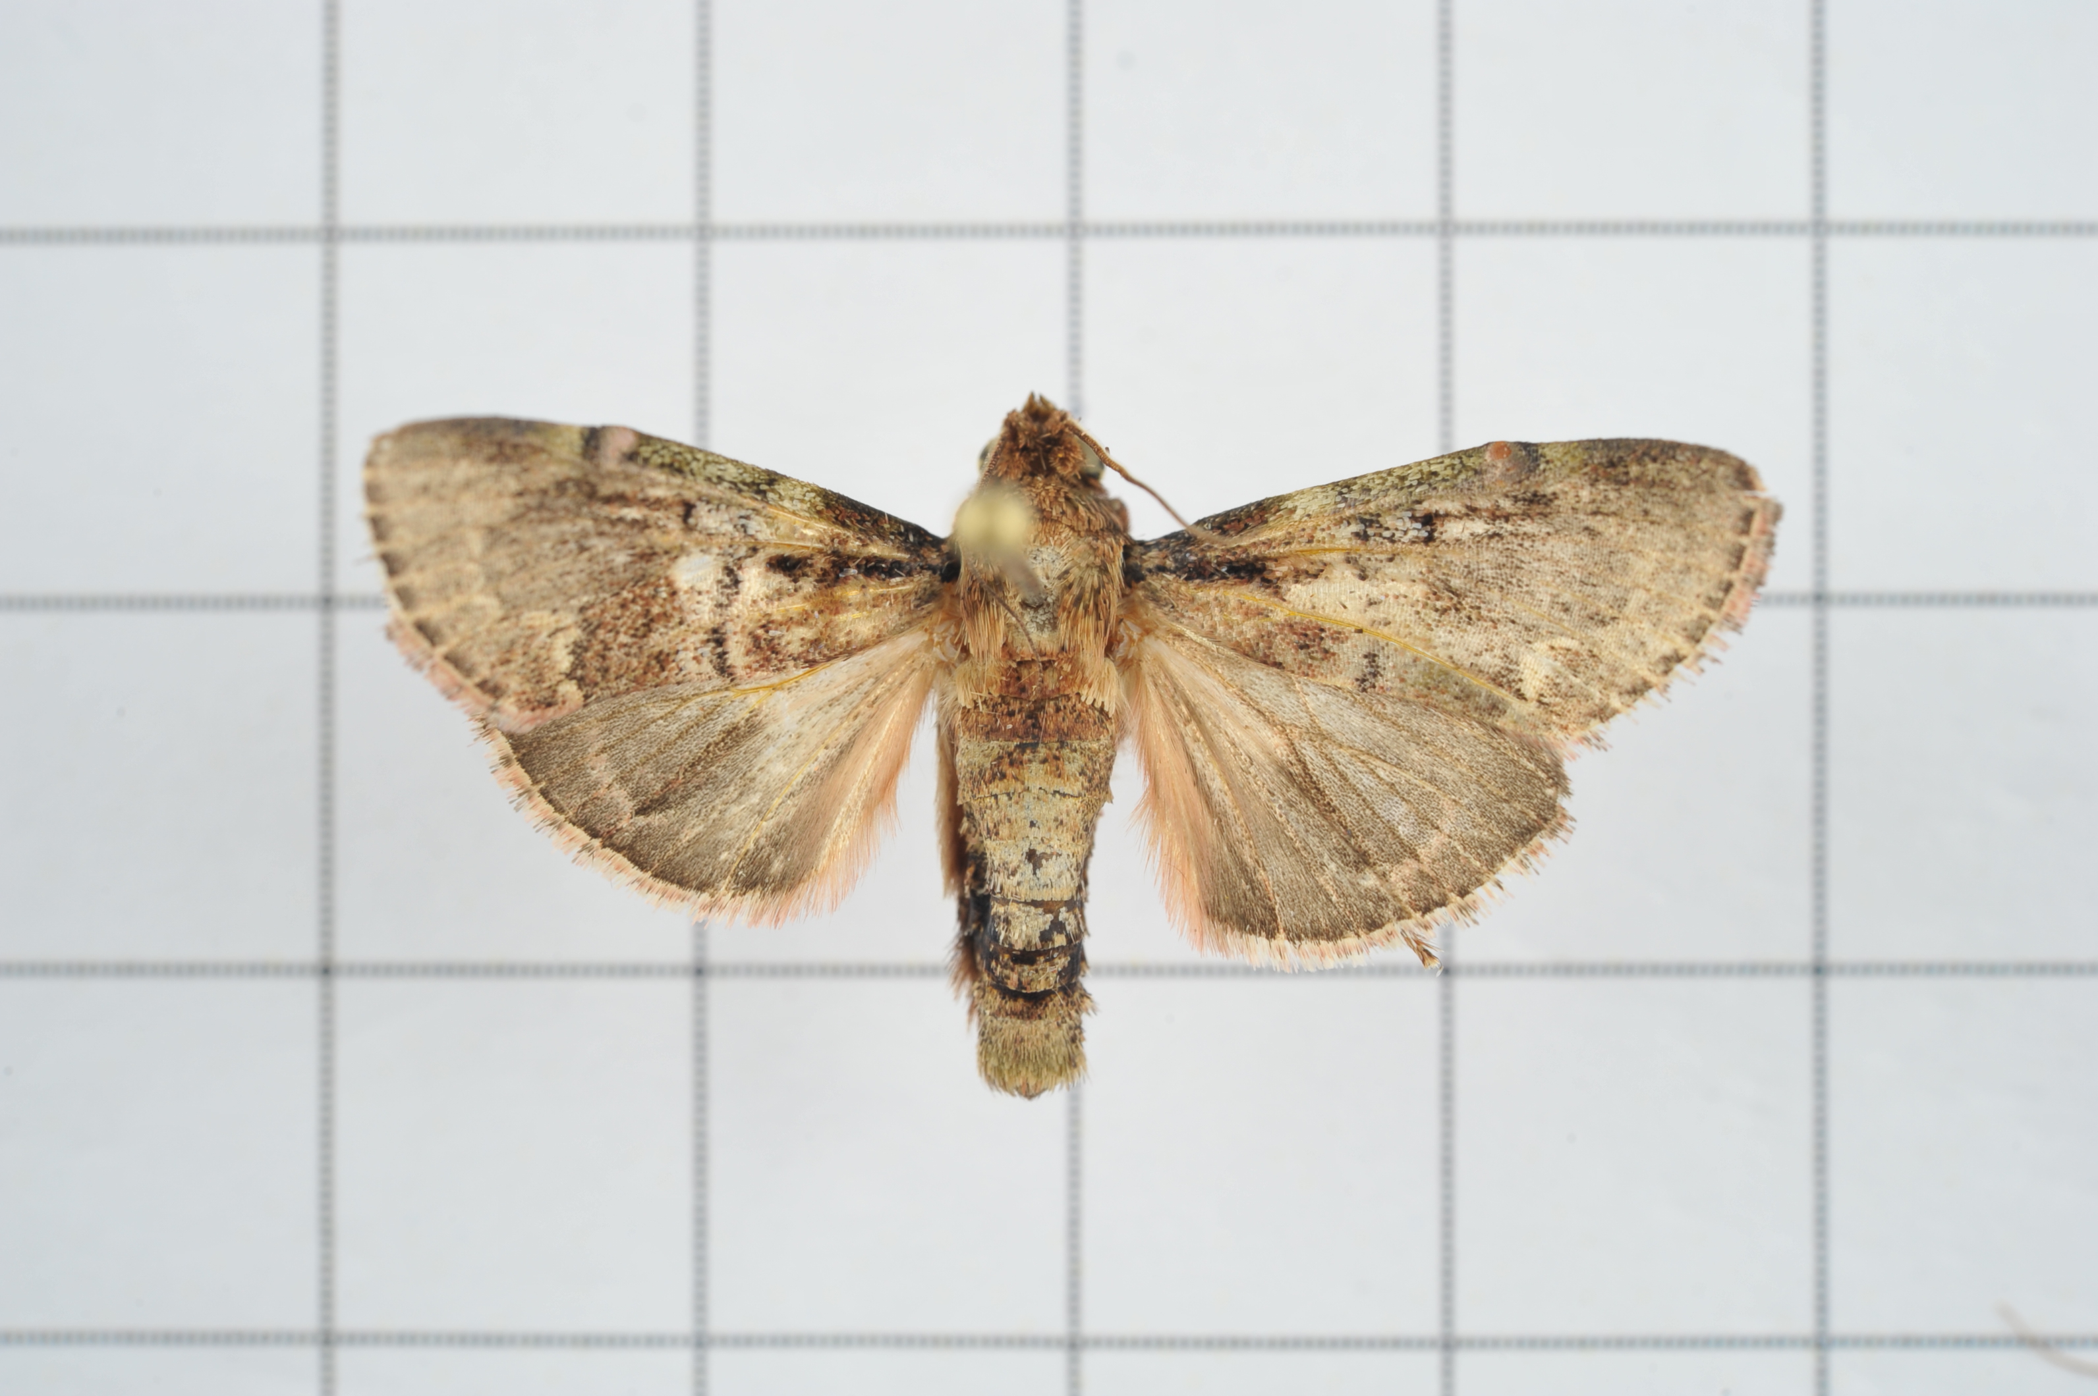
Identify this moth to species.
Locastra muscosalis
